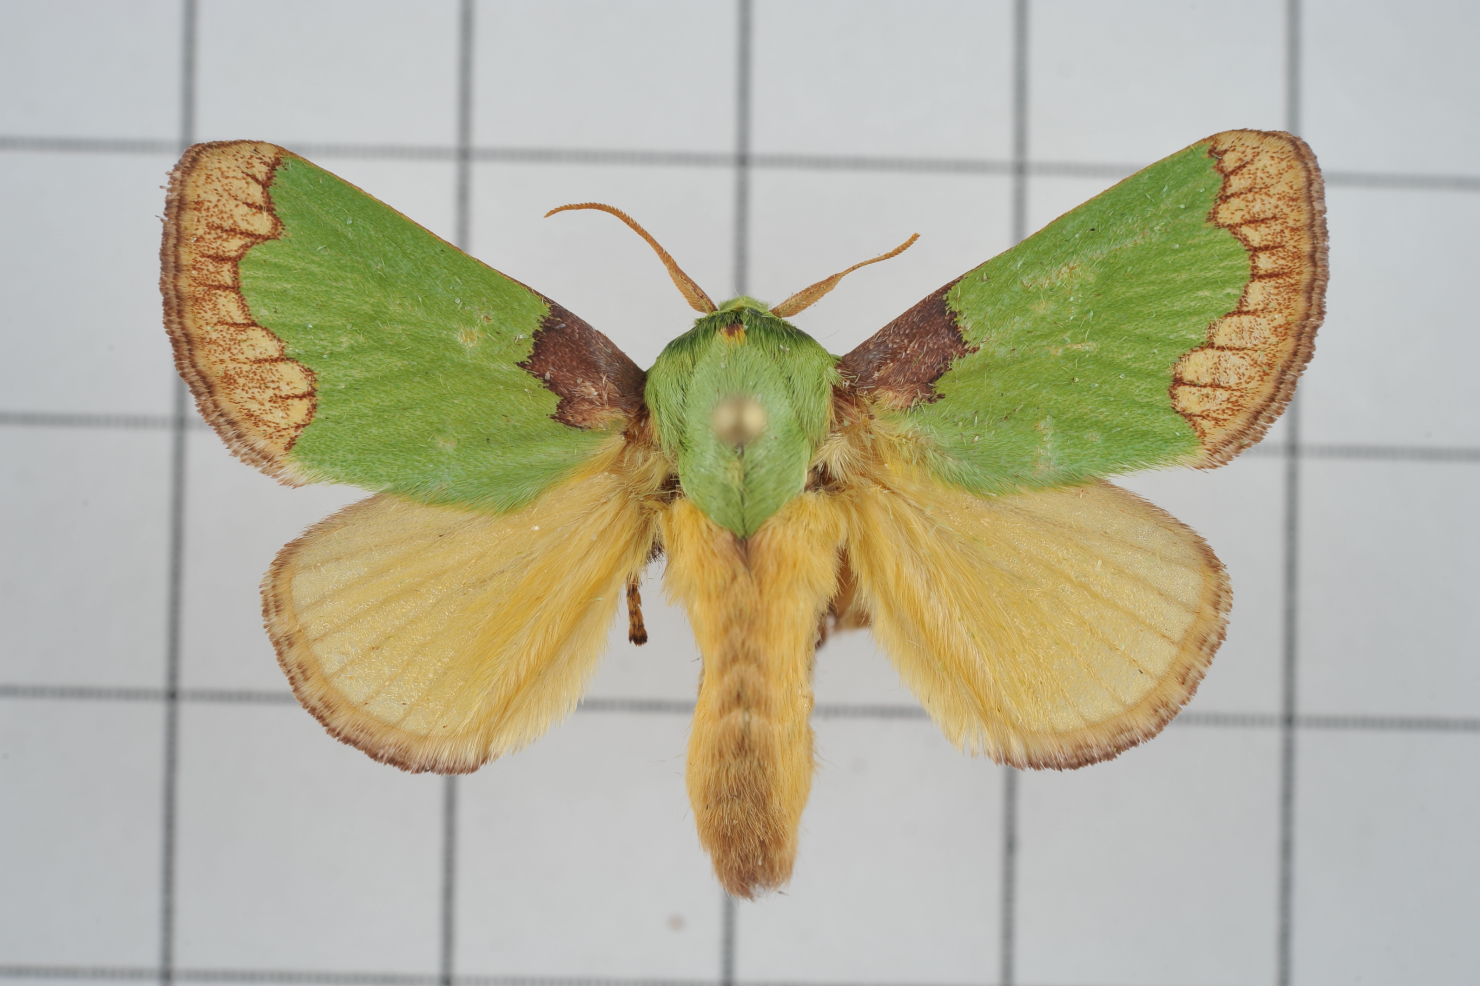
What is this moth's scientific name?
Parasa consocia
